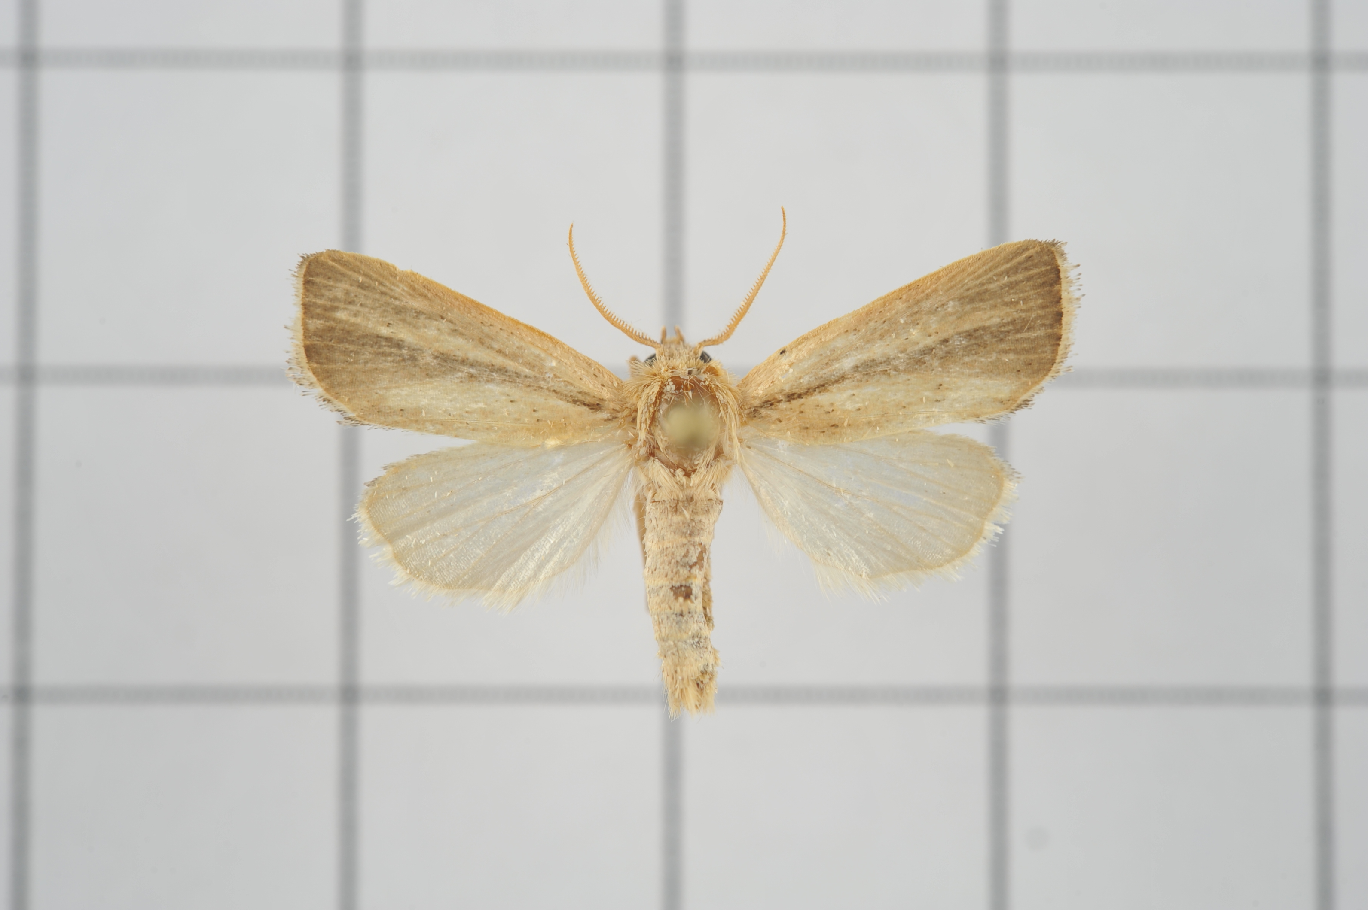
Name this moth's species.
Sesamia inferens
